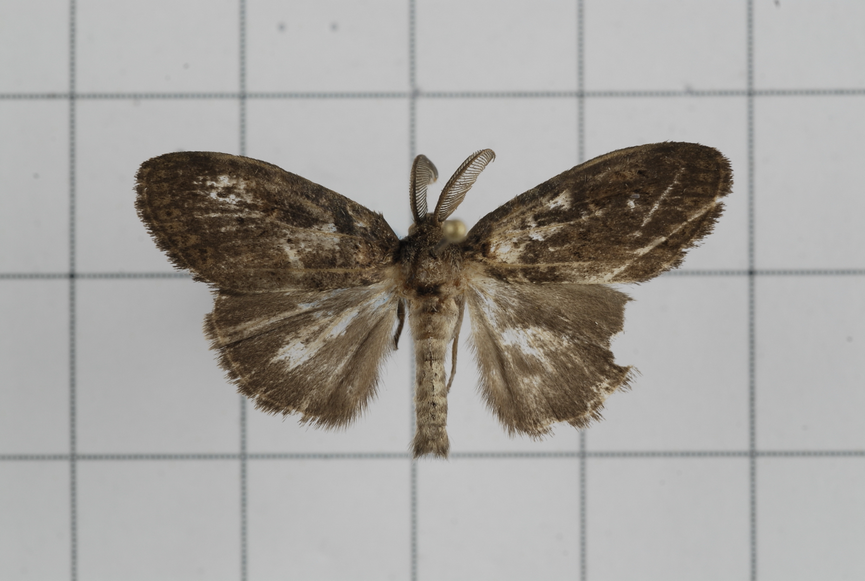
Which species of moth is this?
Olene dudgeoni
